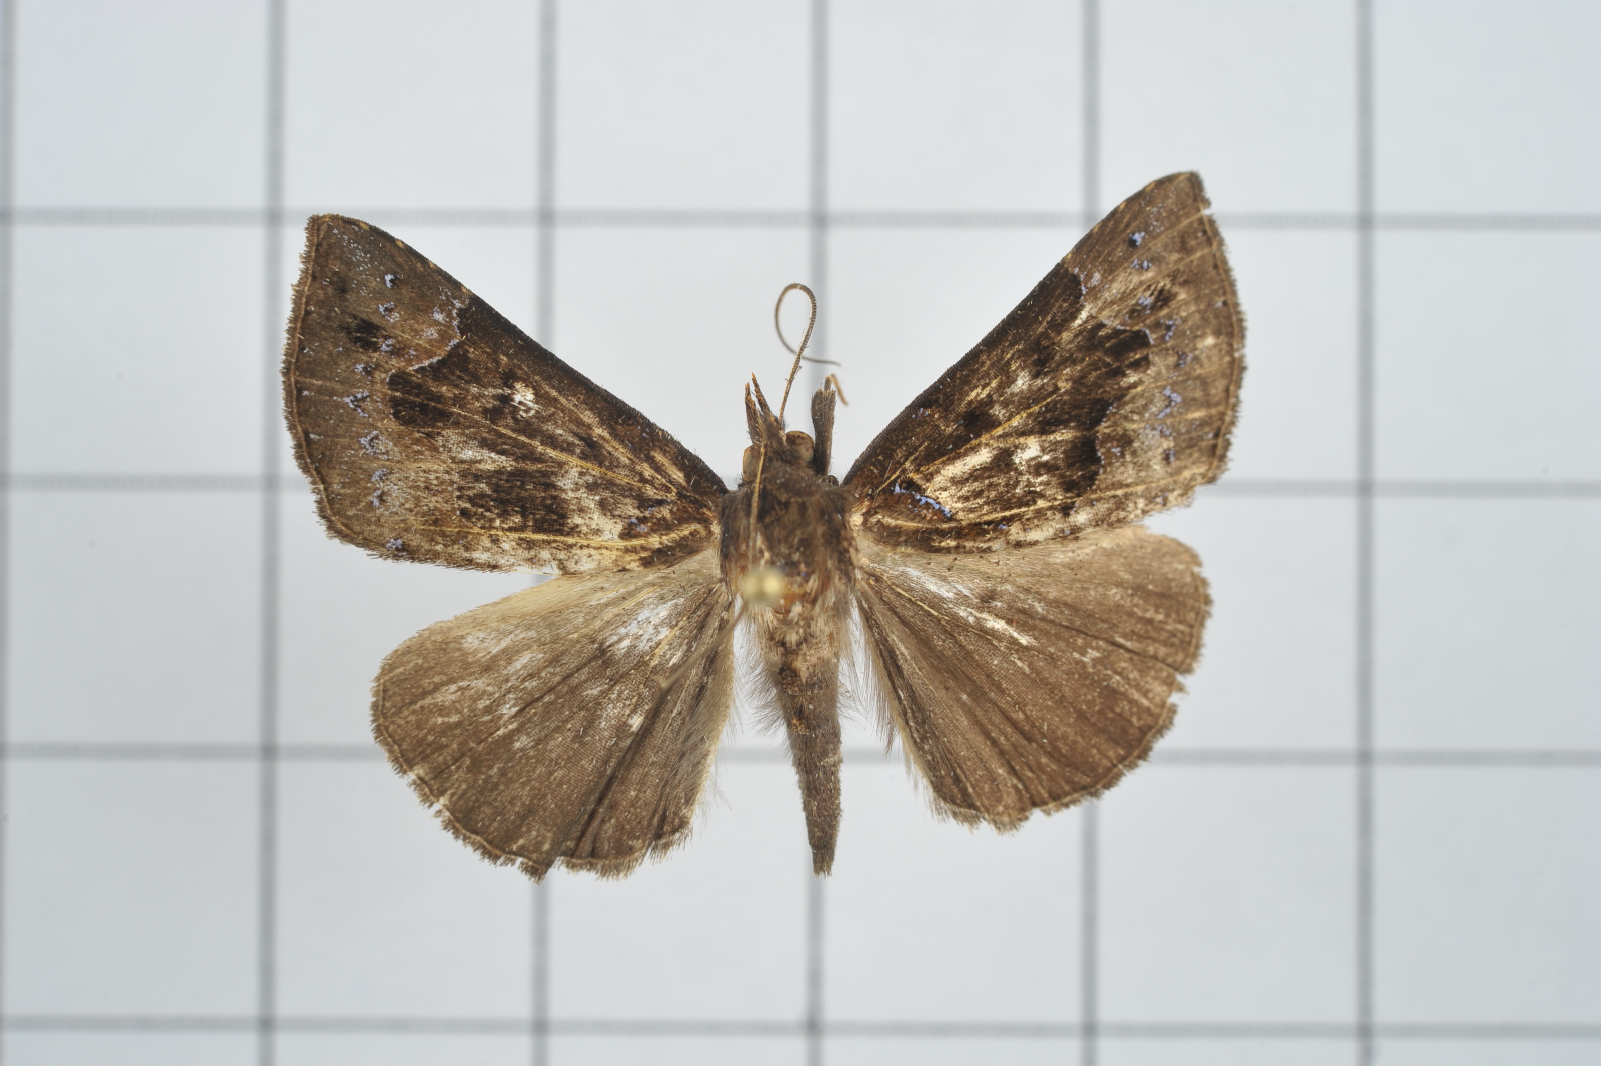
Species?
Hypena cyanea
